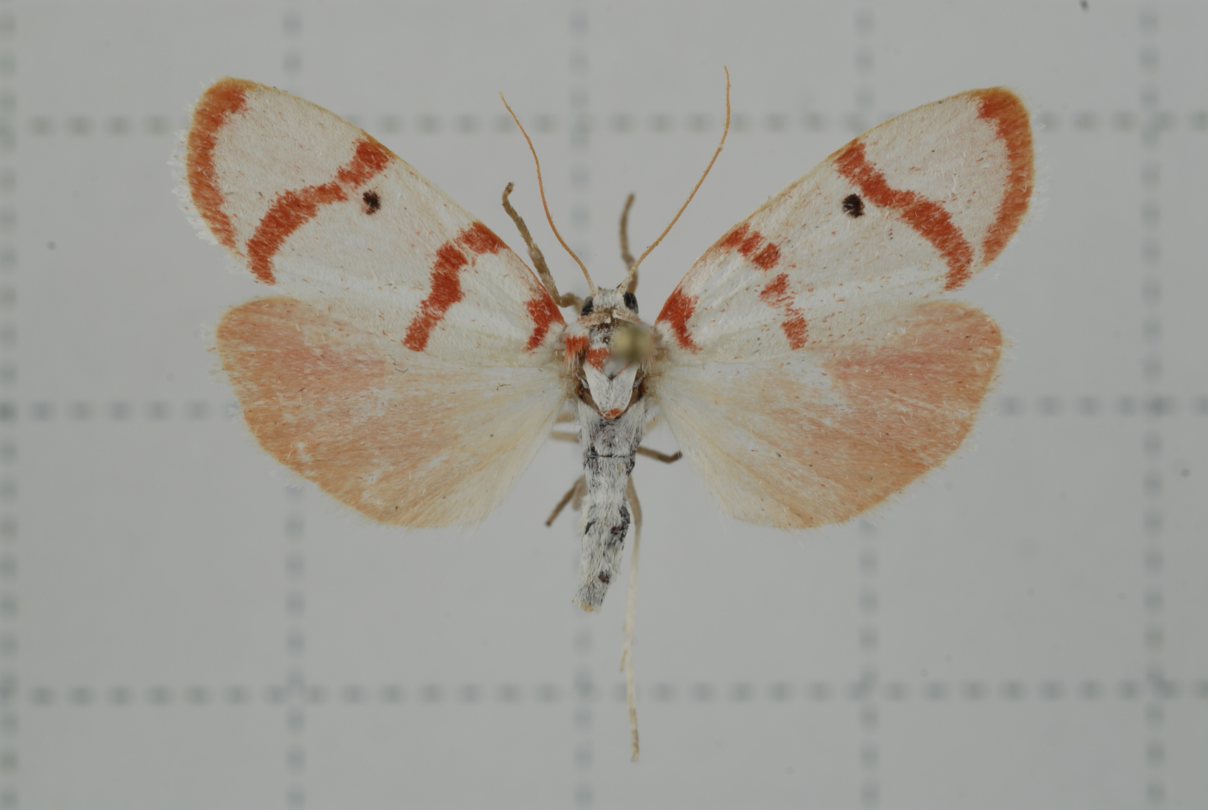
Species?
Cyana hamata hamata
